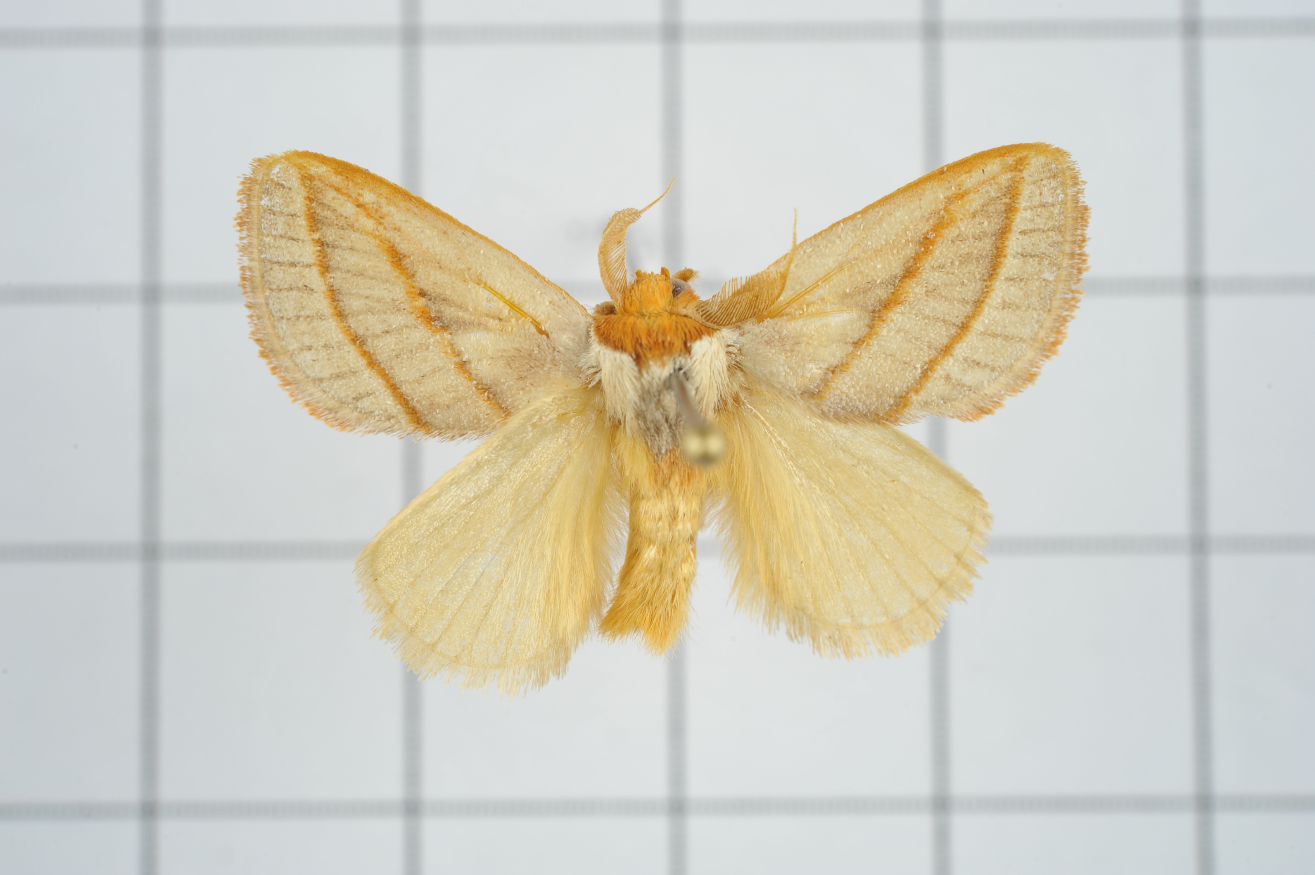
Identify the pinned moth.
Cania heppneri
